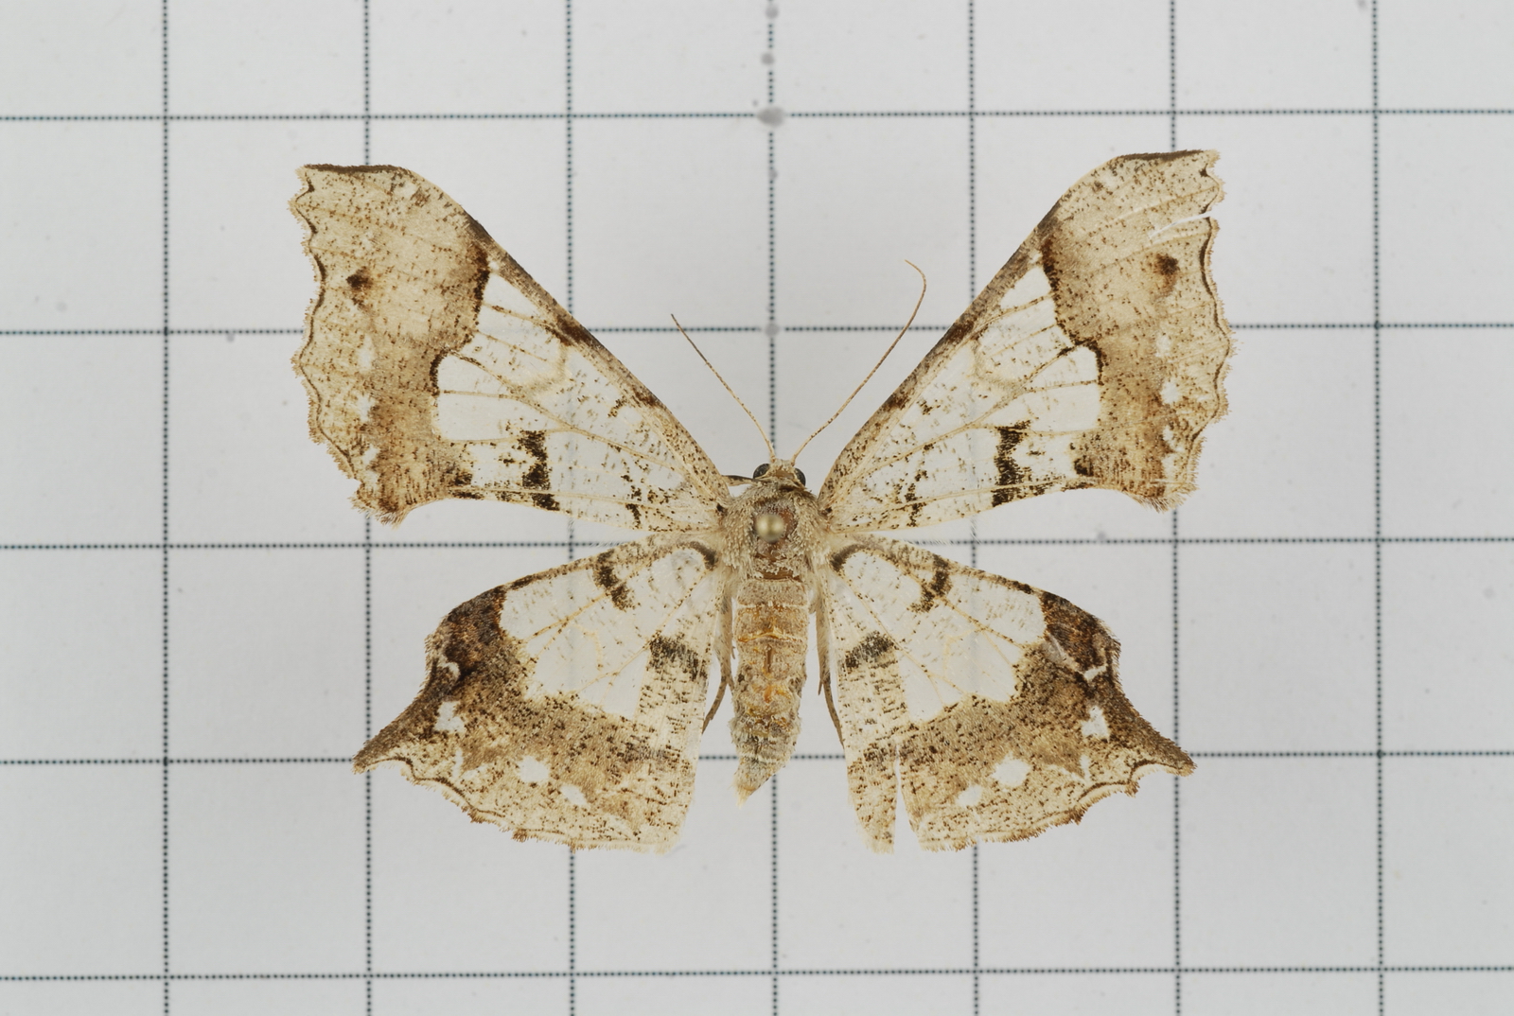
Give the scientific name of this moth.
Krananda semihyalina
